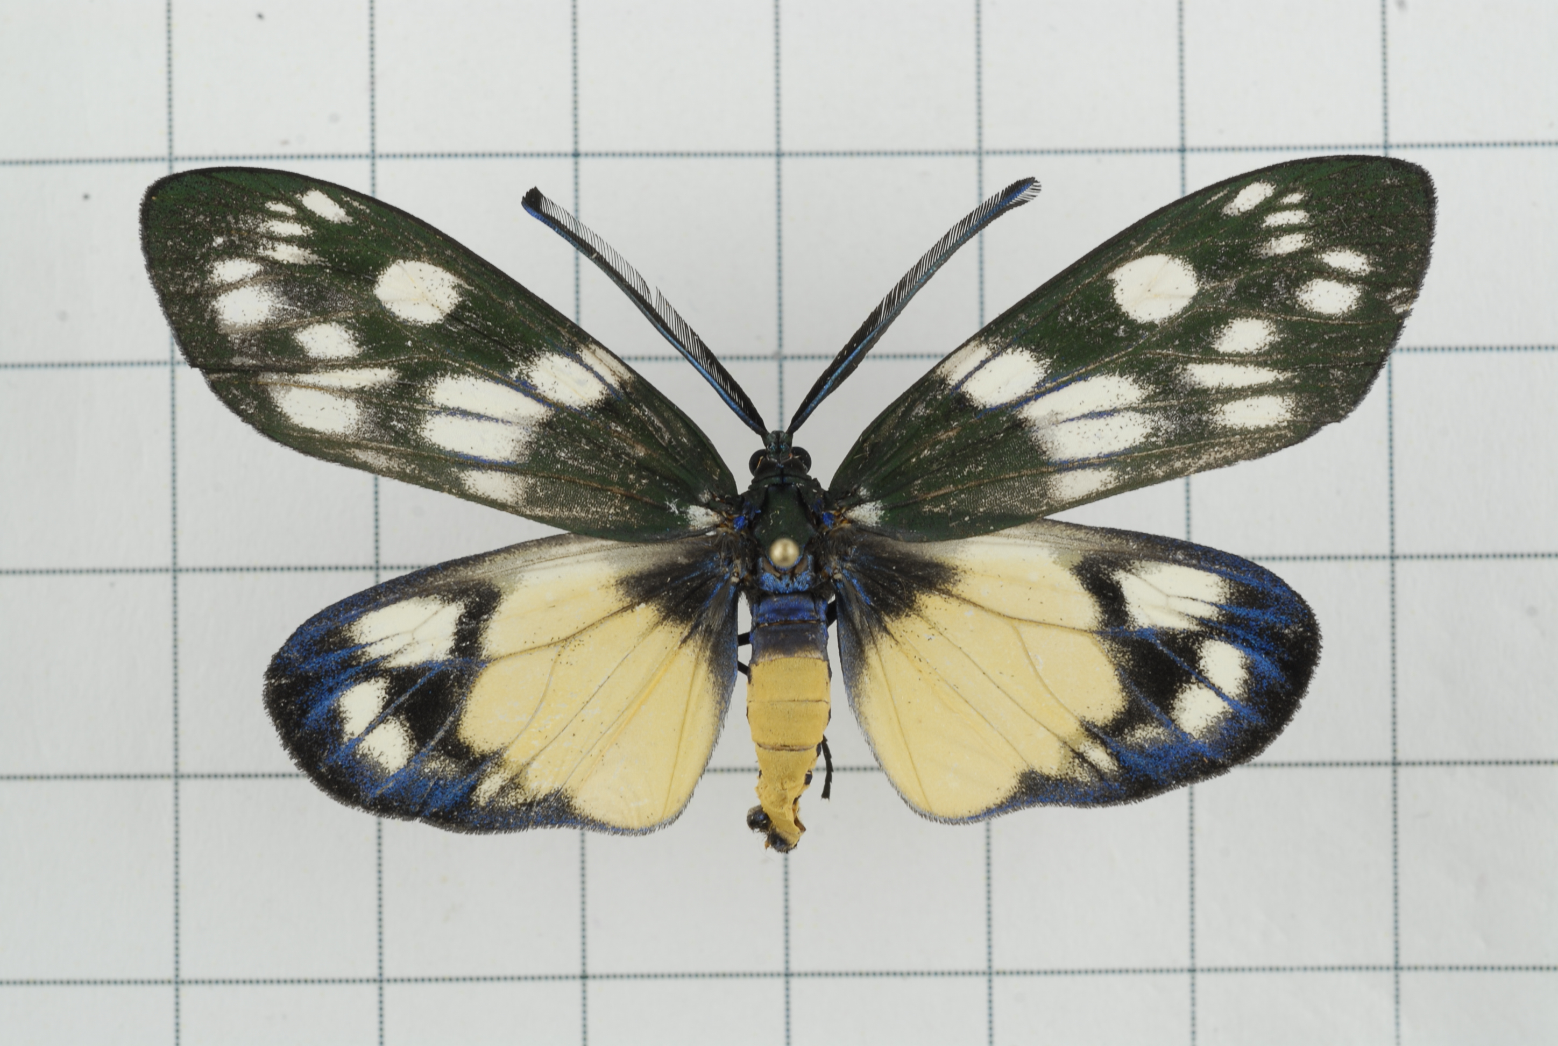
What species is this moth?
Eterusia aedea formosana
